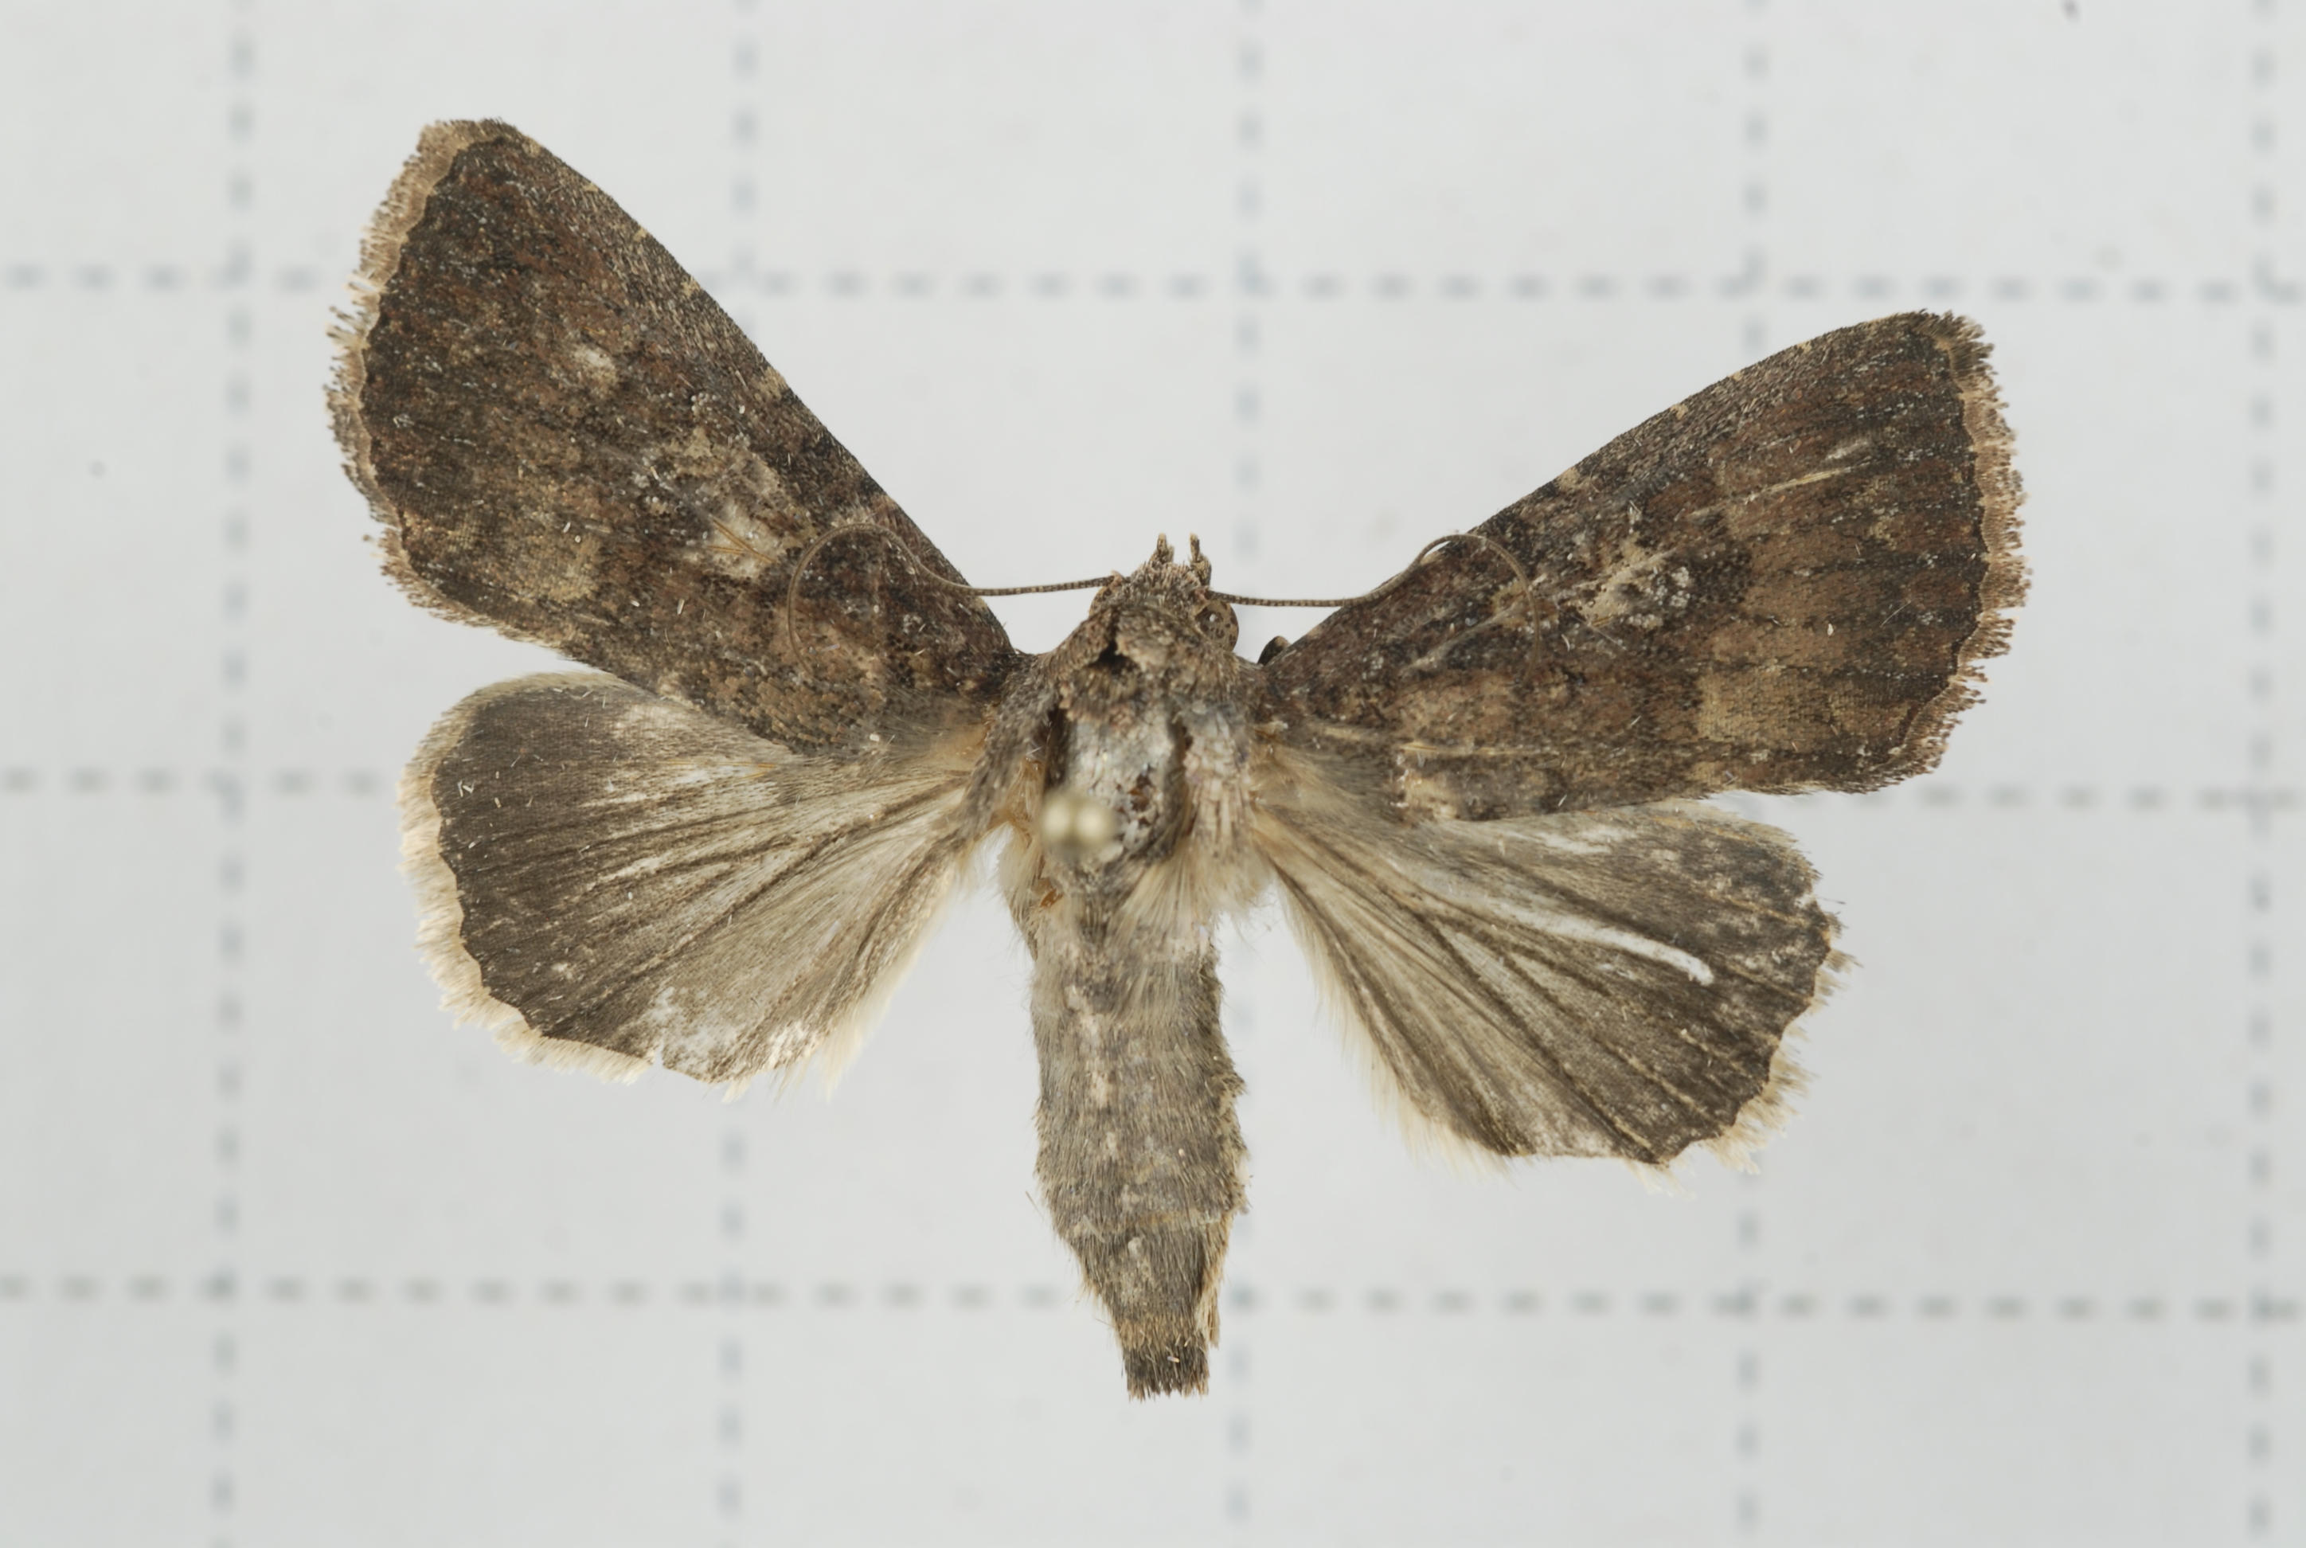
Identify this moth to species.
Condica illecta
